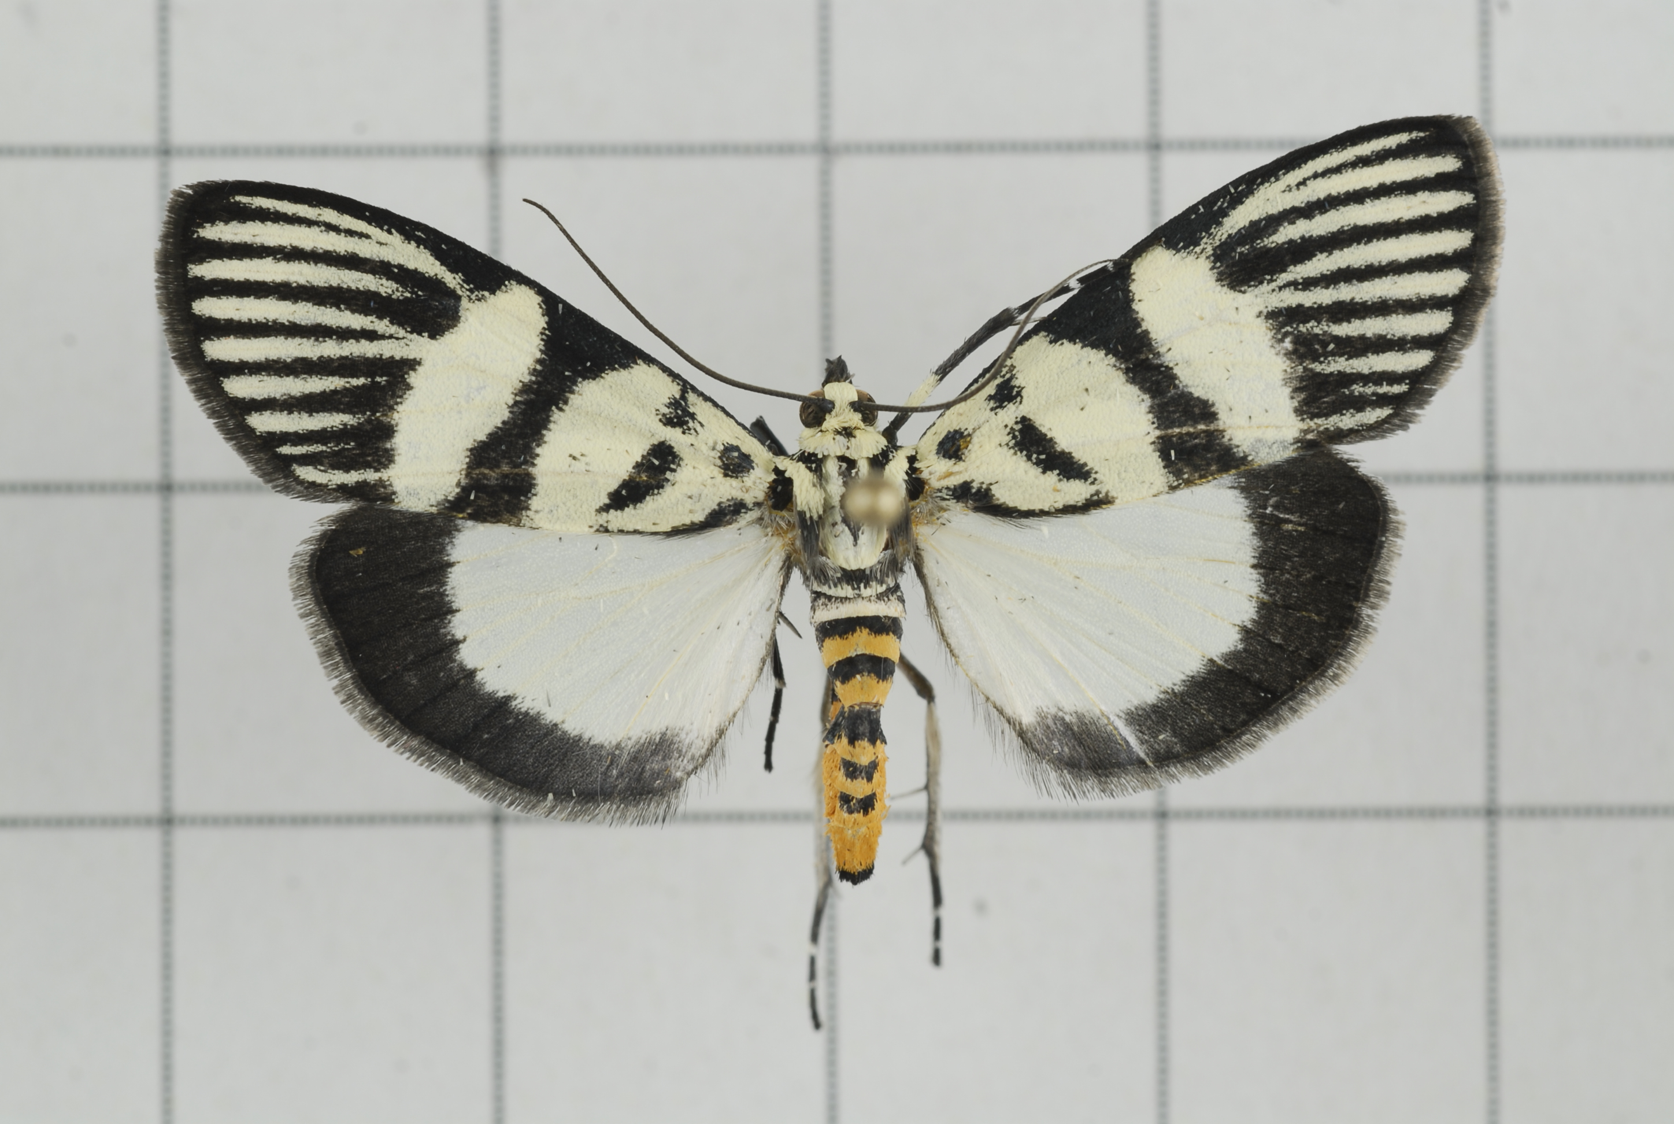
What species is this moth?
Heortia vitessoides
